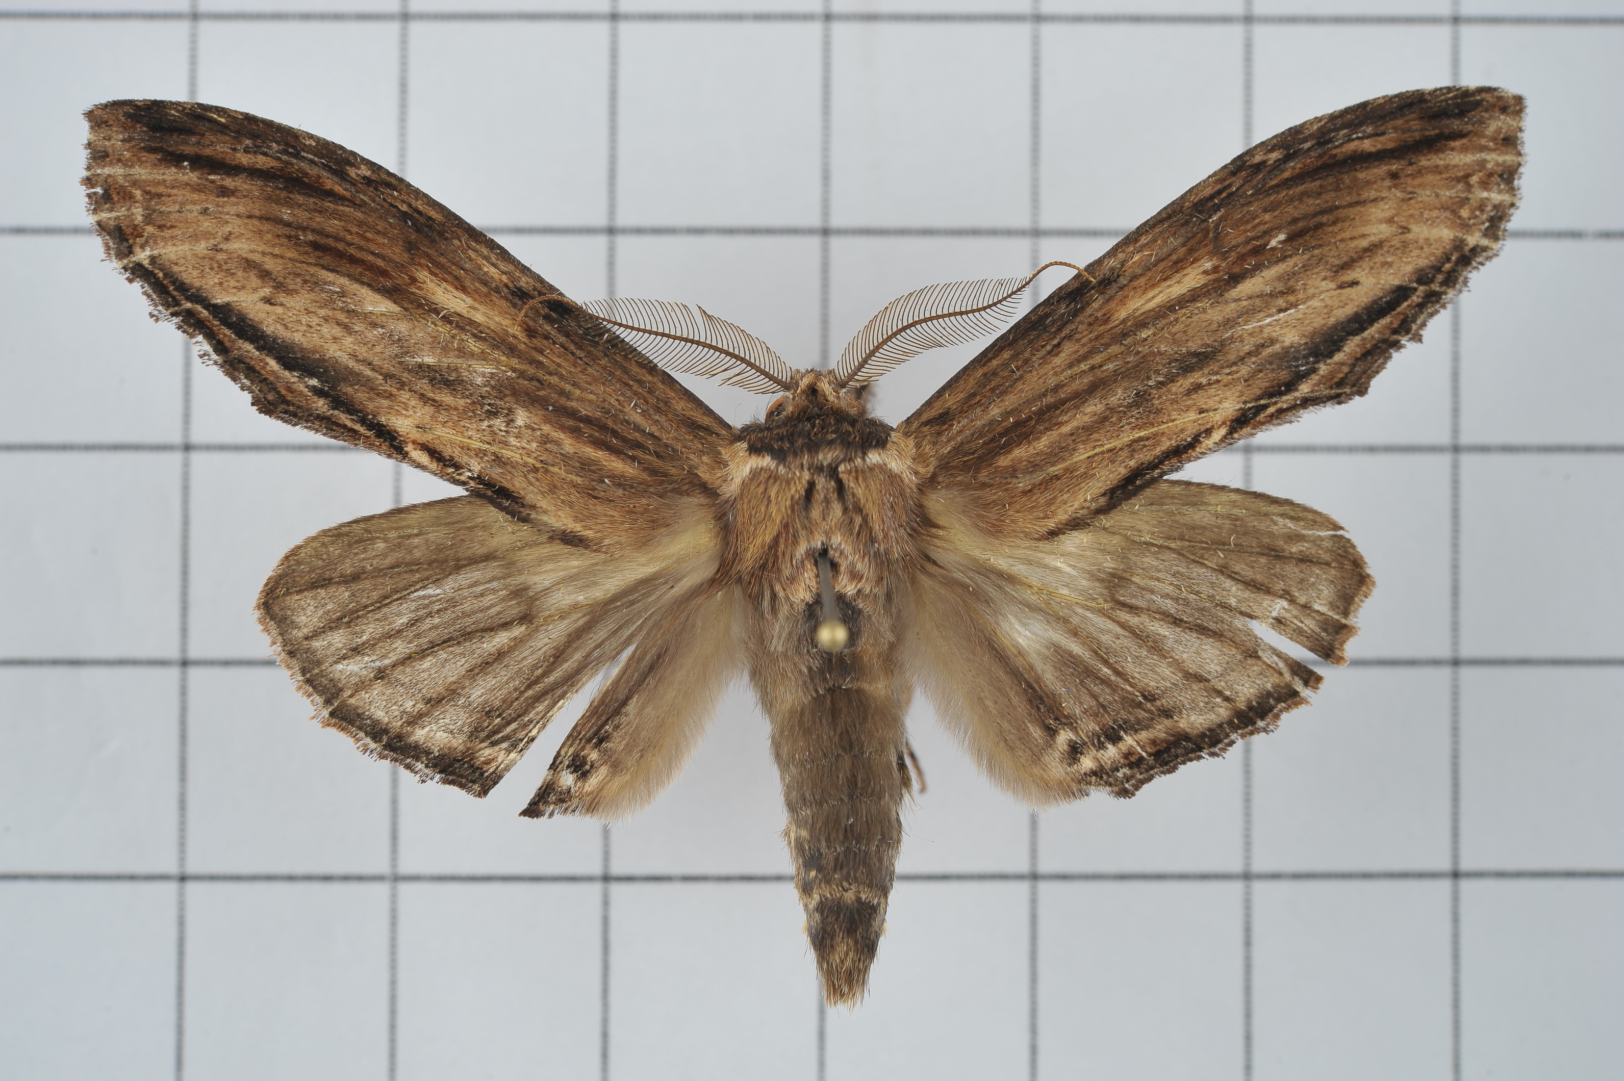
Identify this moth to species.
Rachia striata
